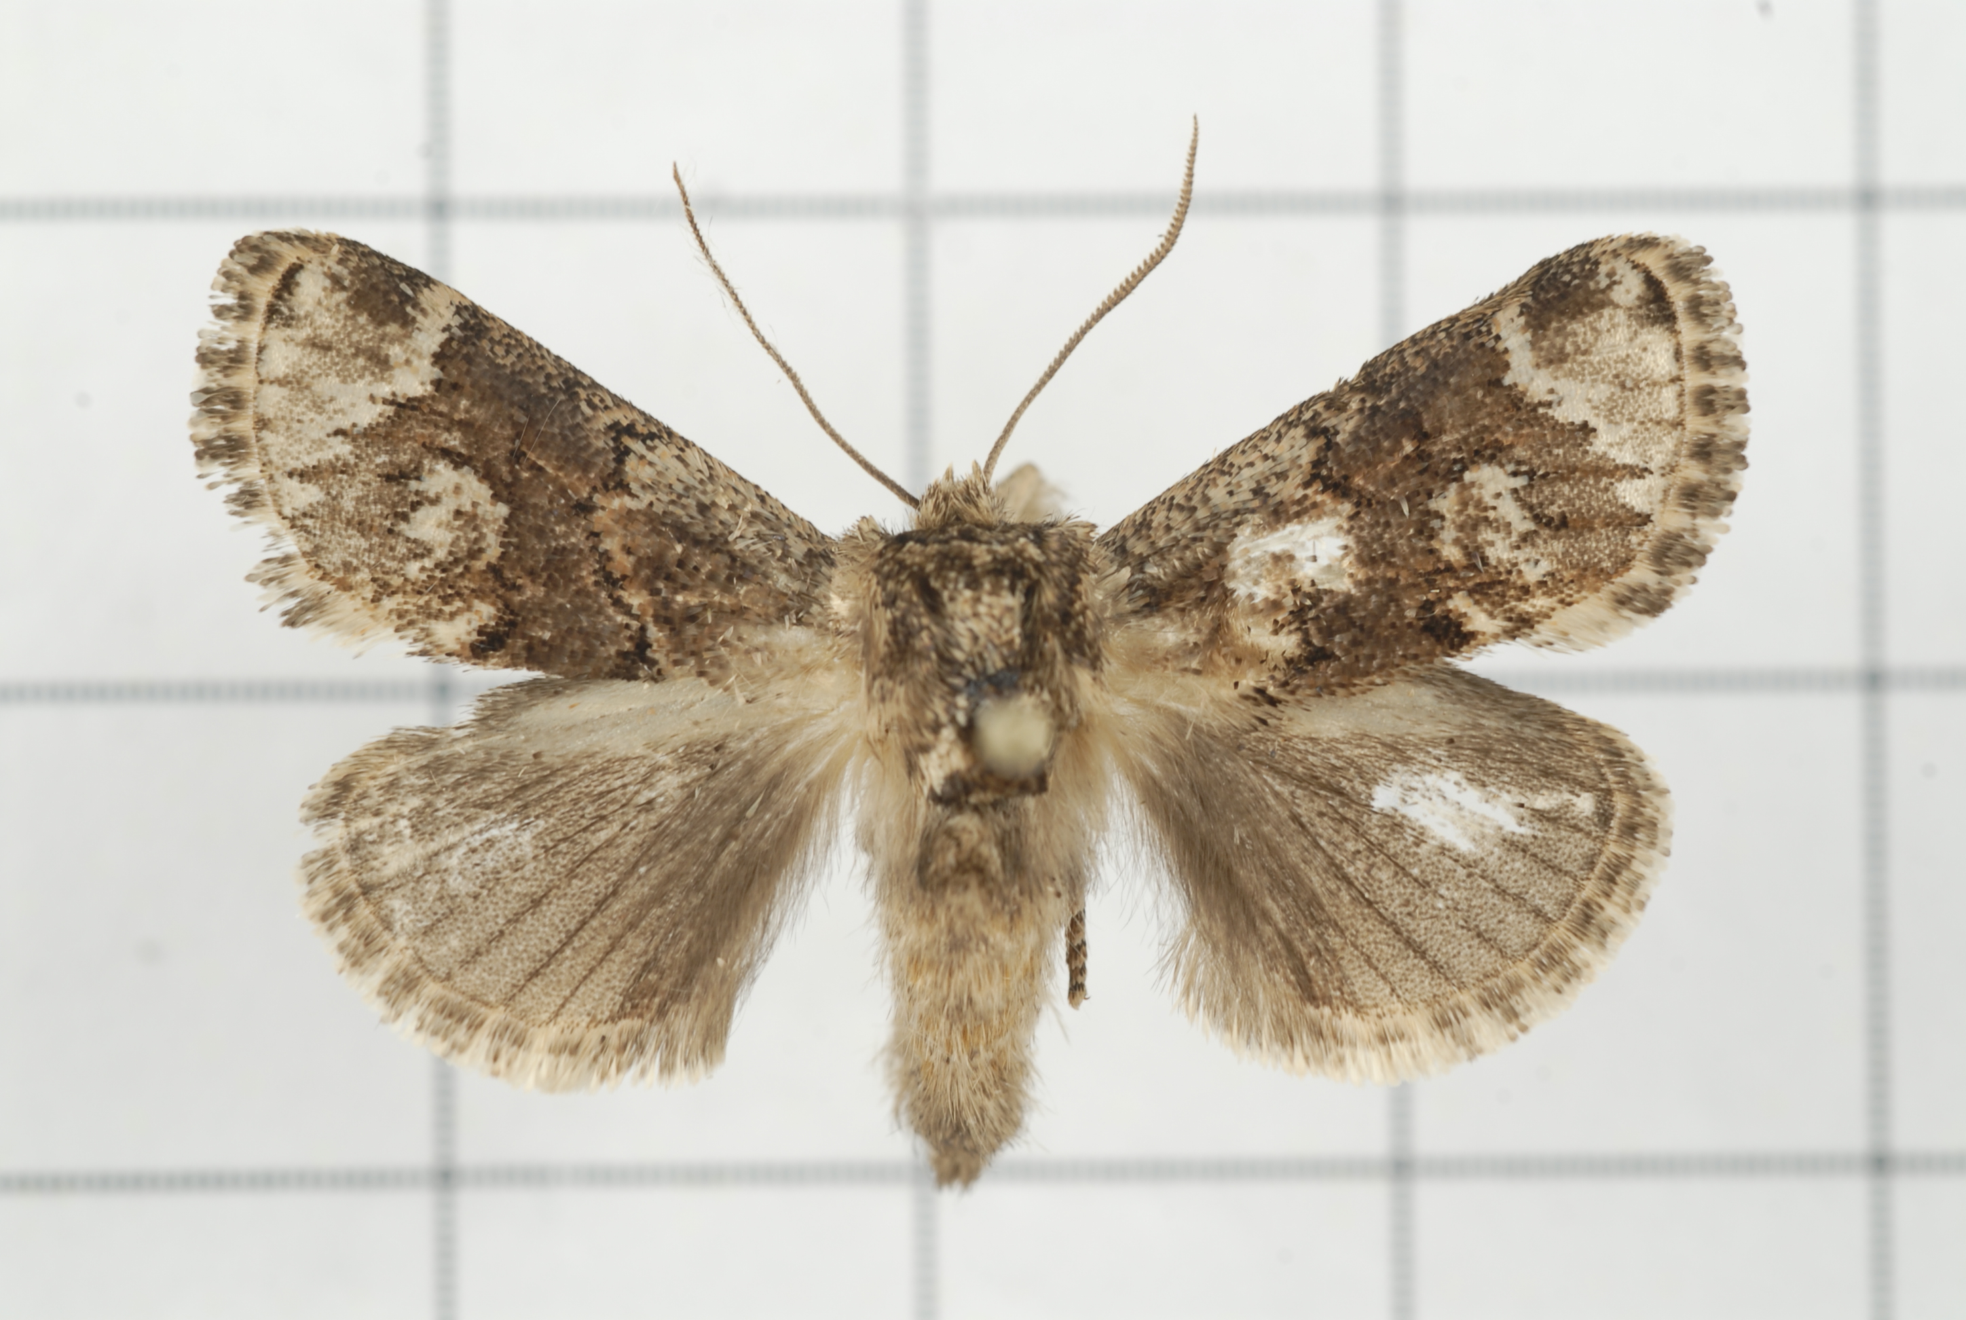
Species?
Hampsonella arizana
